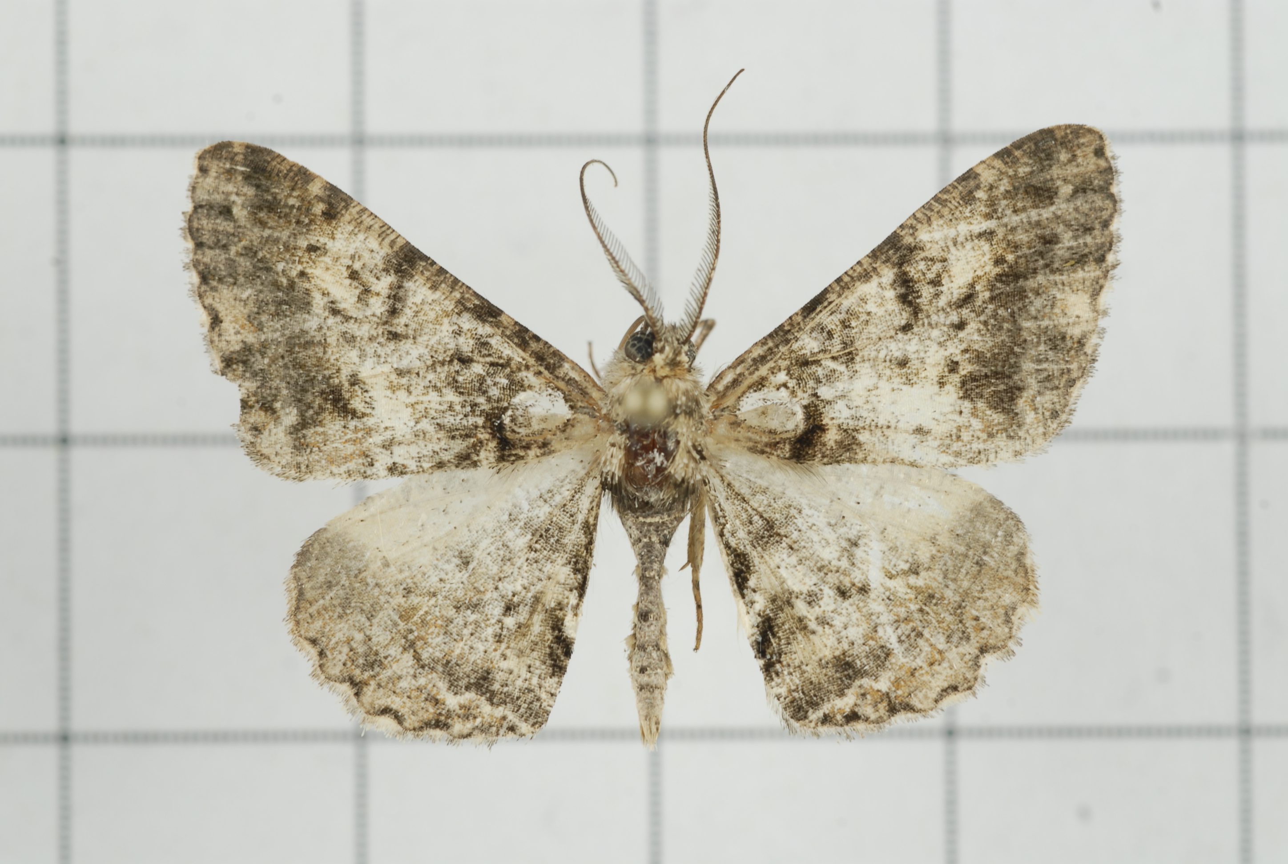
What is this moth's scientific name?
Alcis taiwanovariegata
